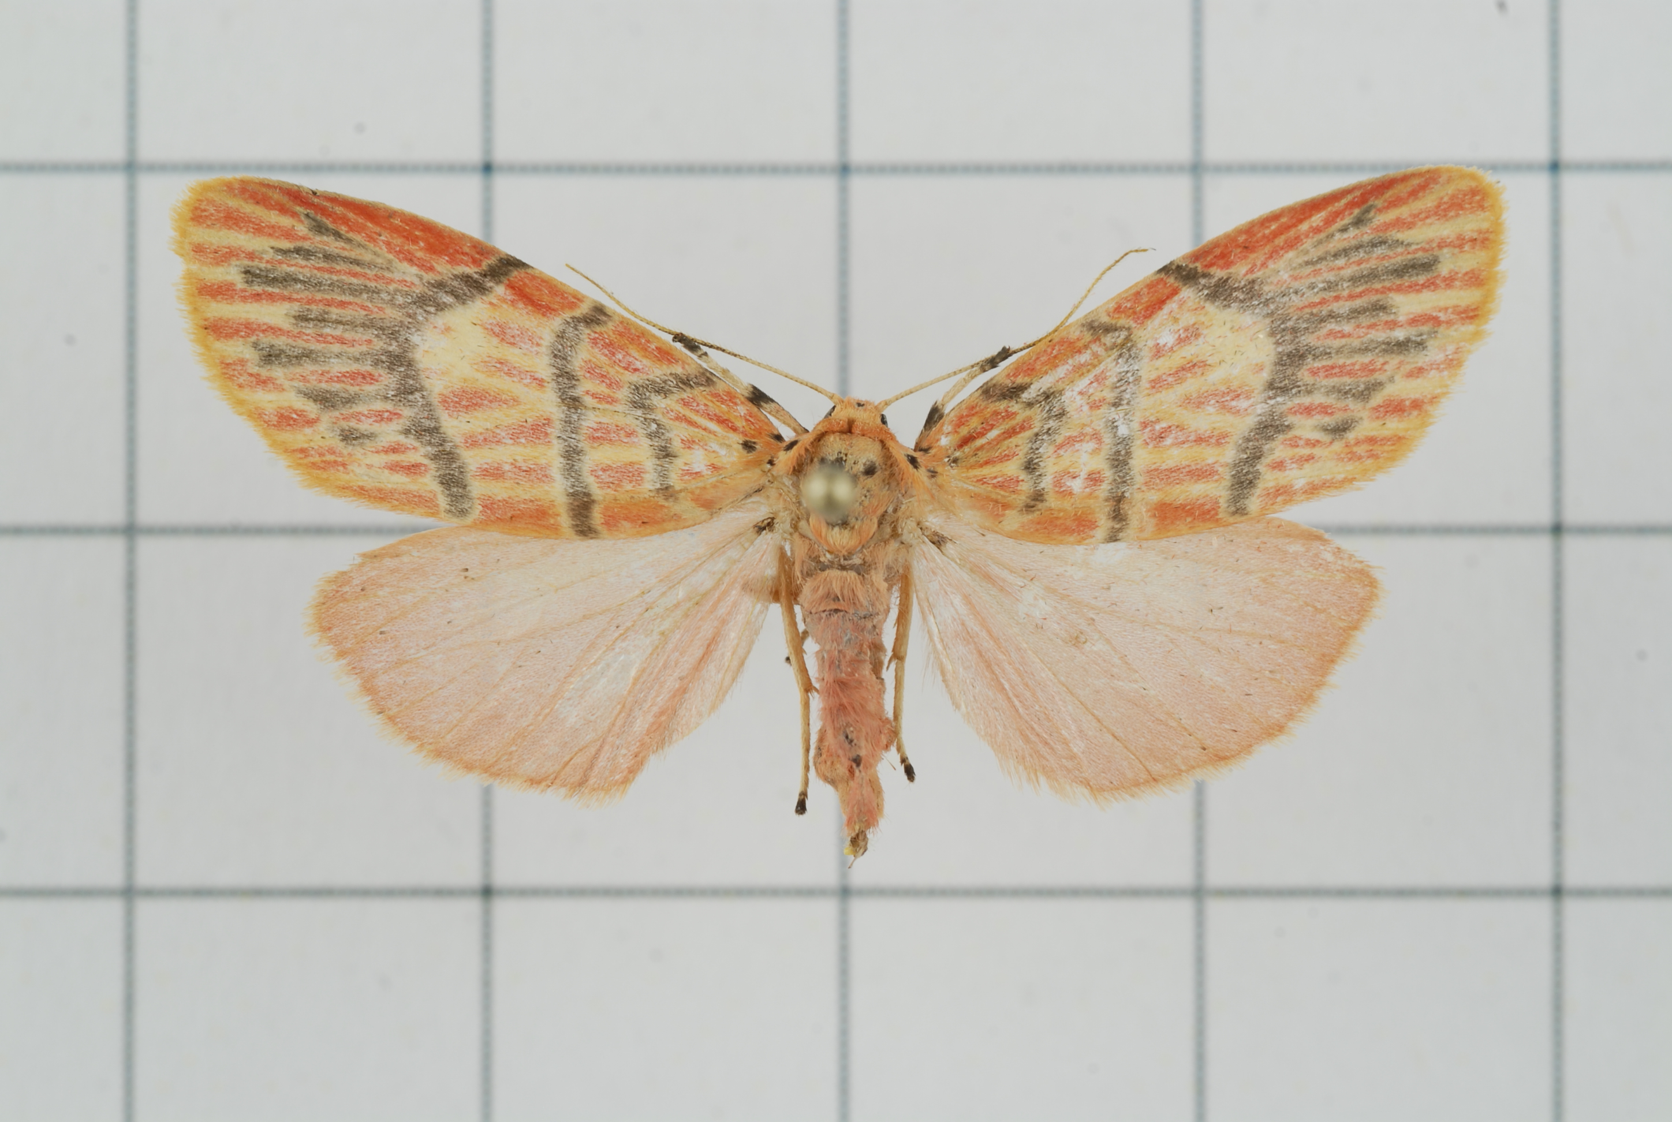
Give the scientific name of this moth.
Barsine sauteri
